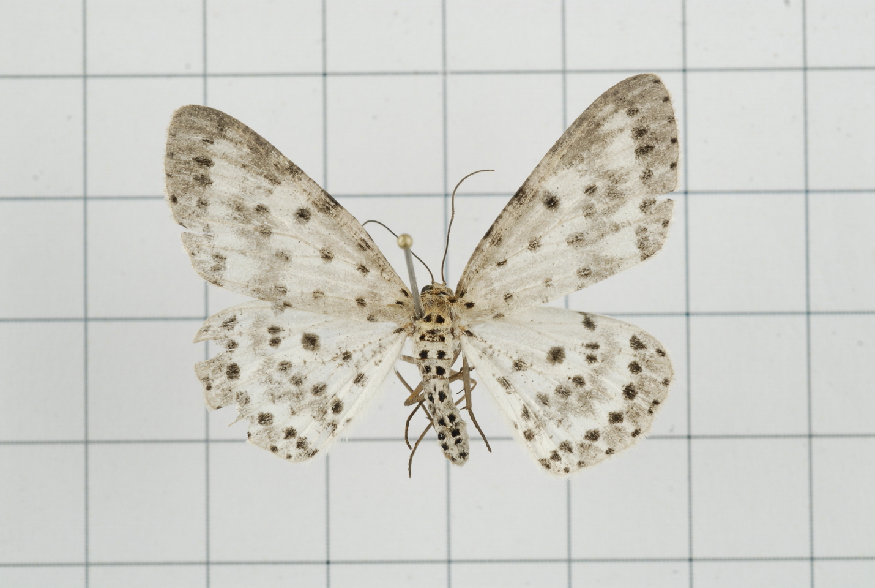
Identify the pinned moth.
Percnia suffusa
